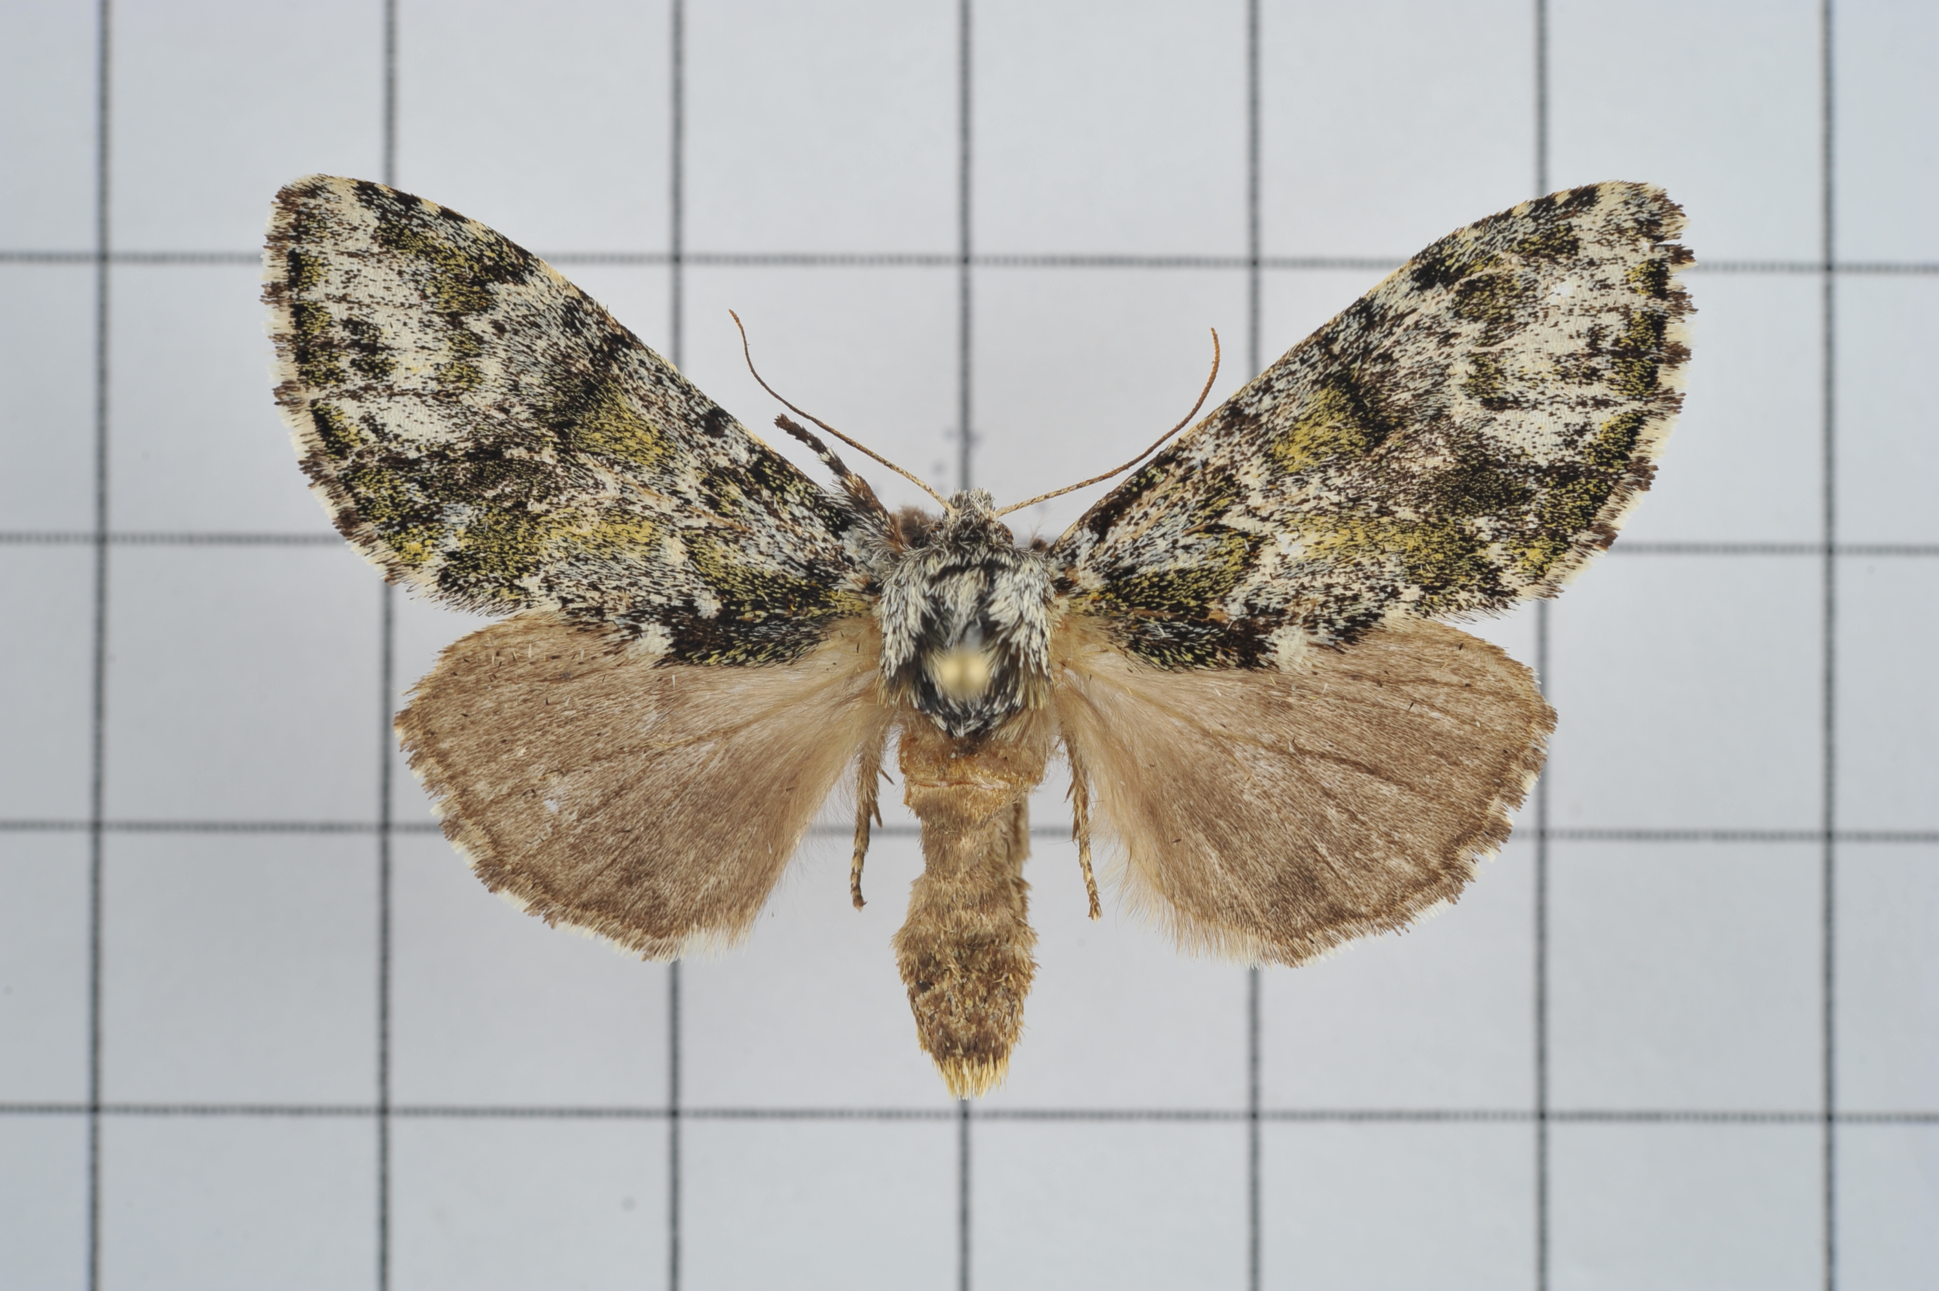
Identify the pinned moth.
Pheosiopsis lusciniola
